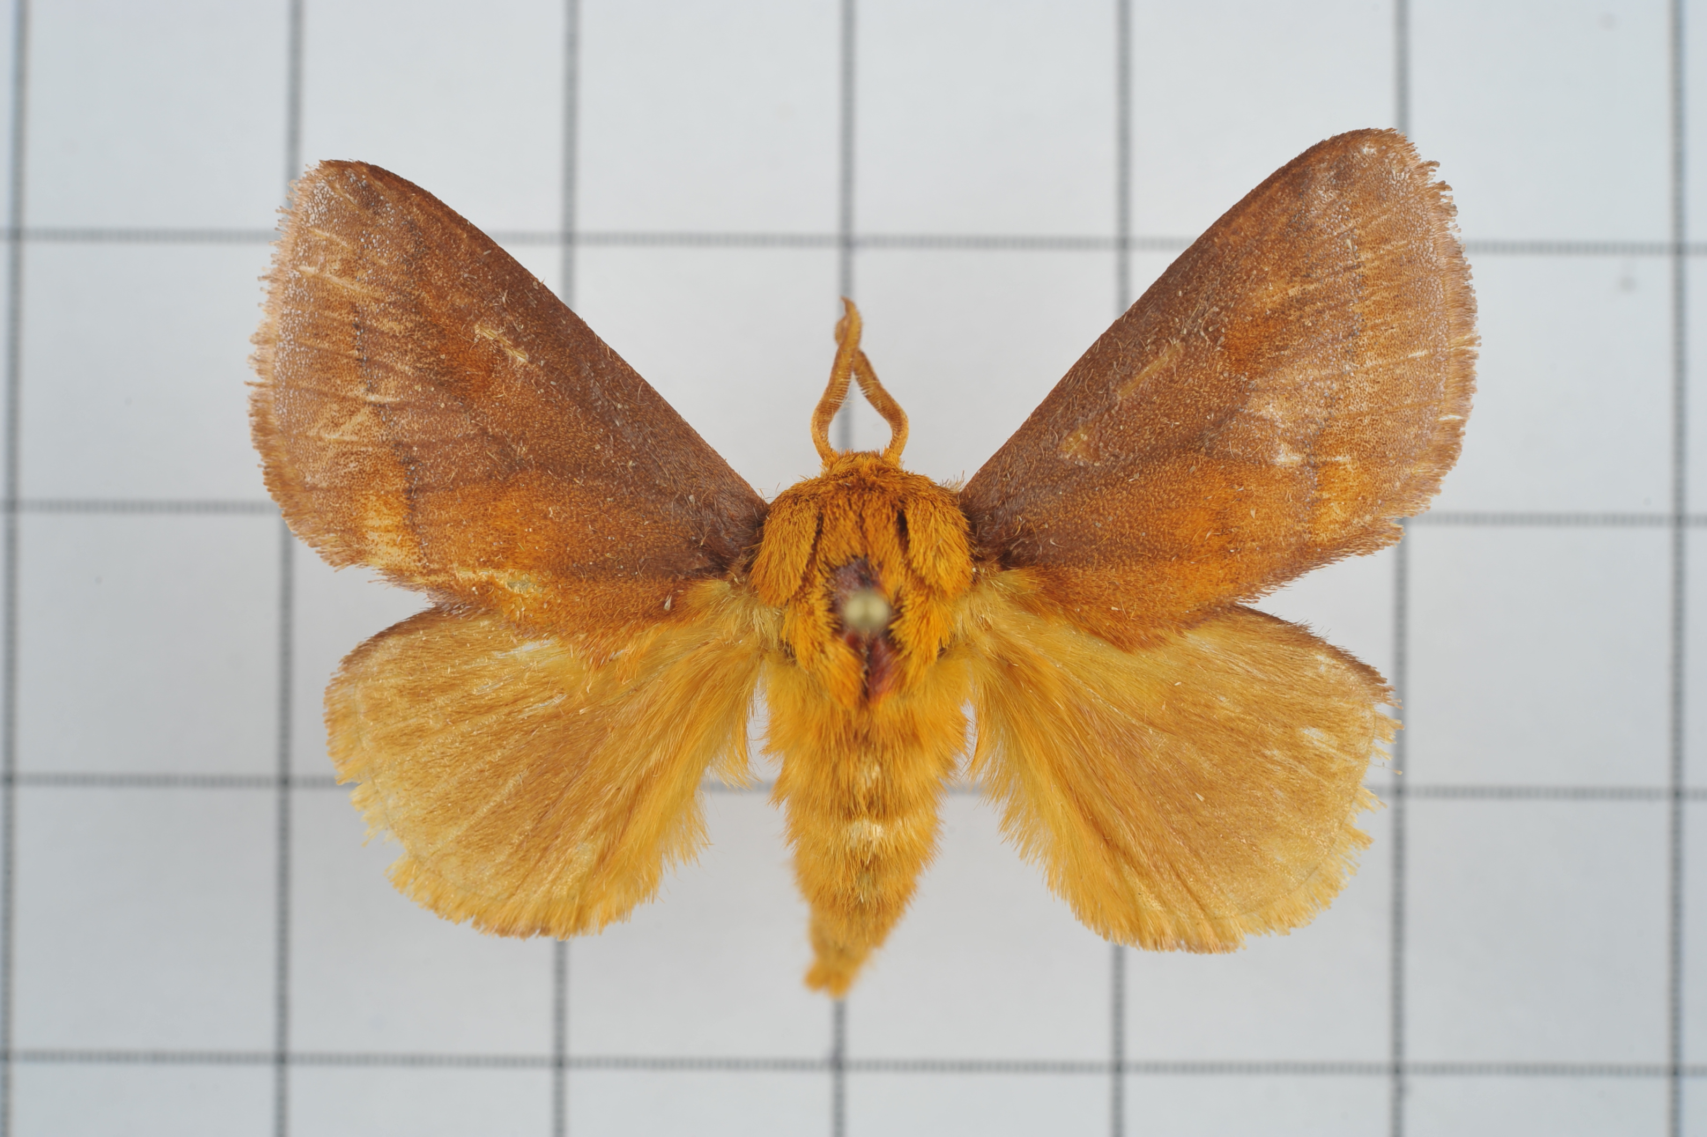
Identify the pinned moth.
Narosoideus flavidorsalis
